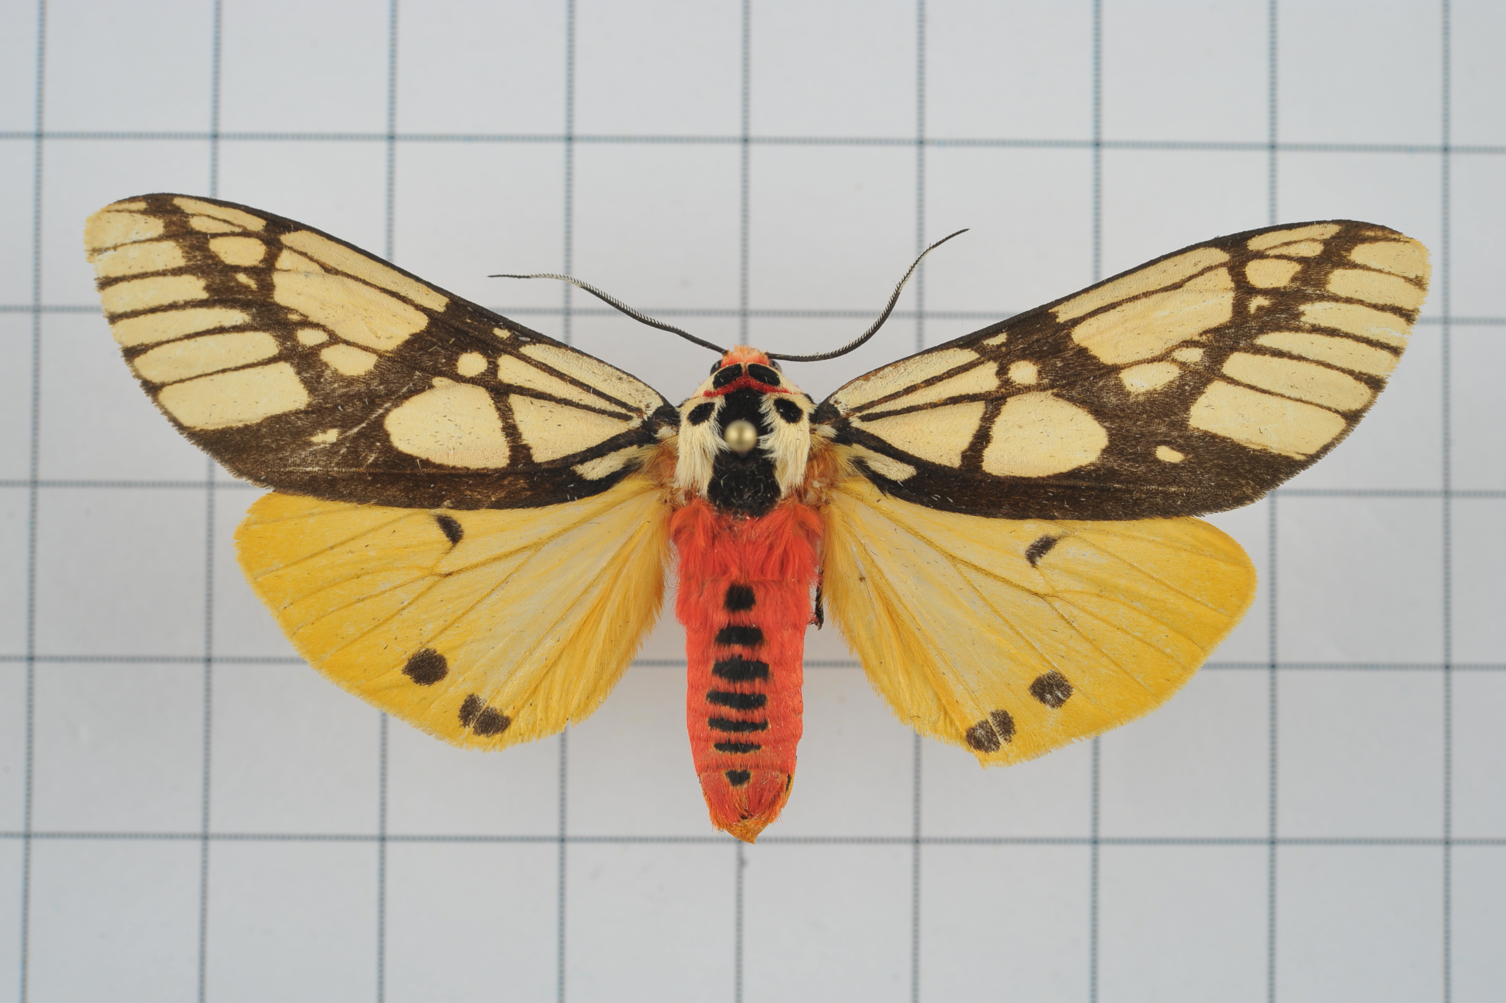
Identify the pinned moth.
Areas galactina formosana
